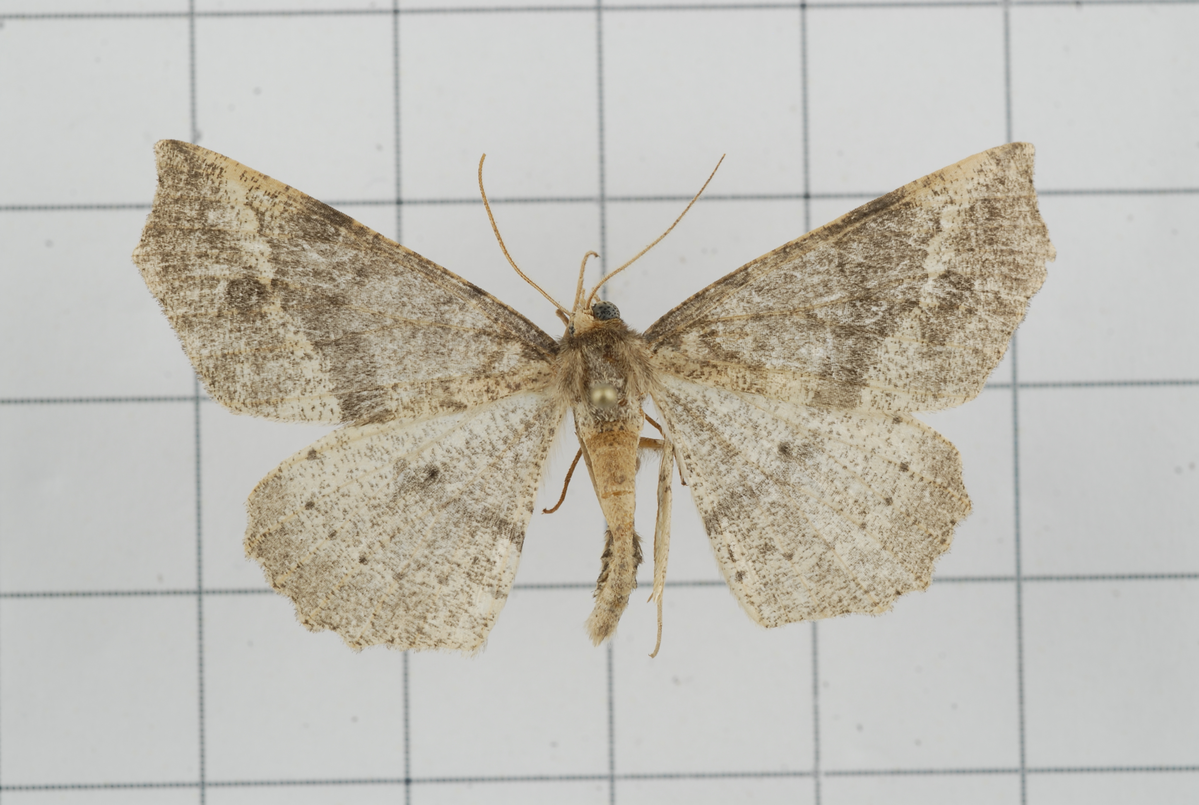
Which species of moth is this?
Xerodes albonotaria aritai
